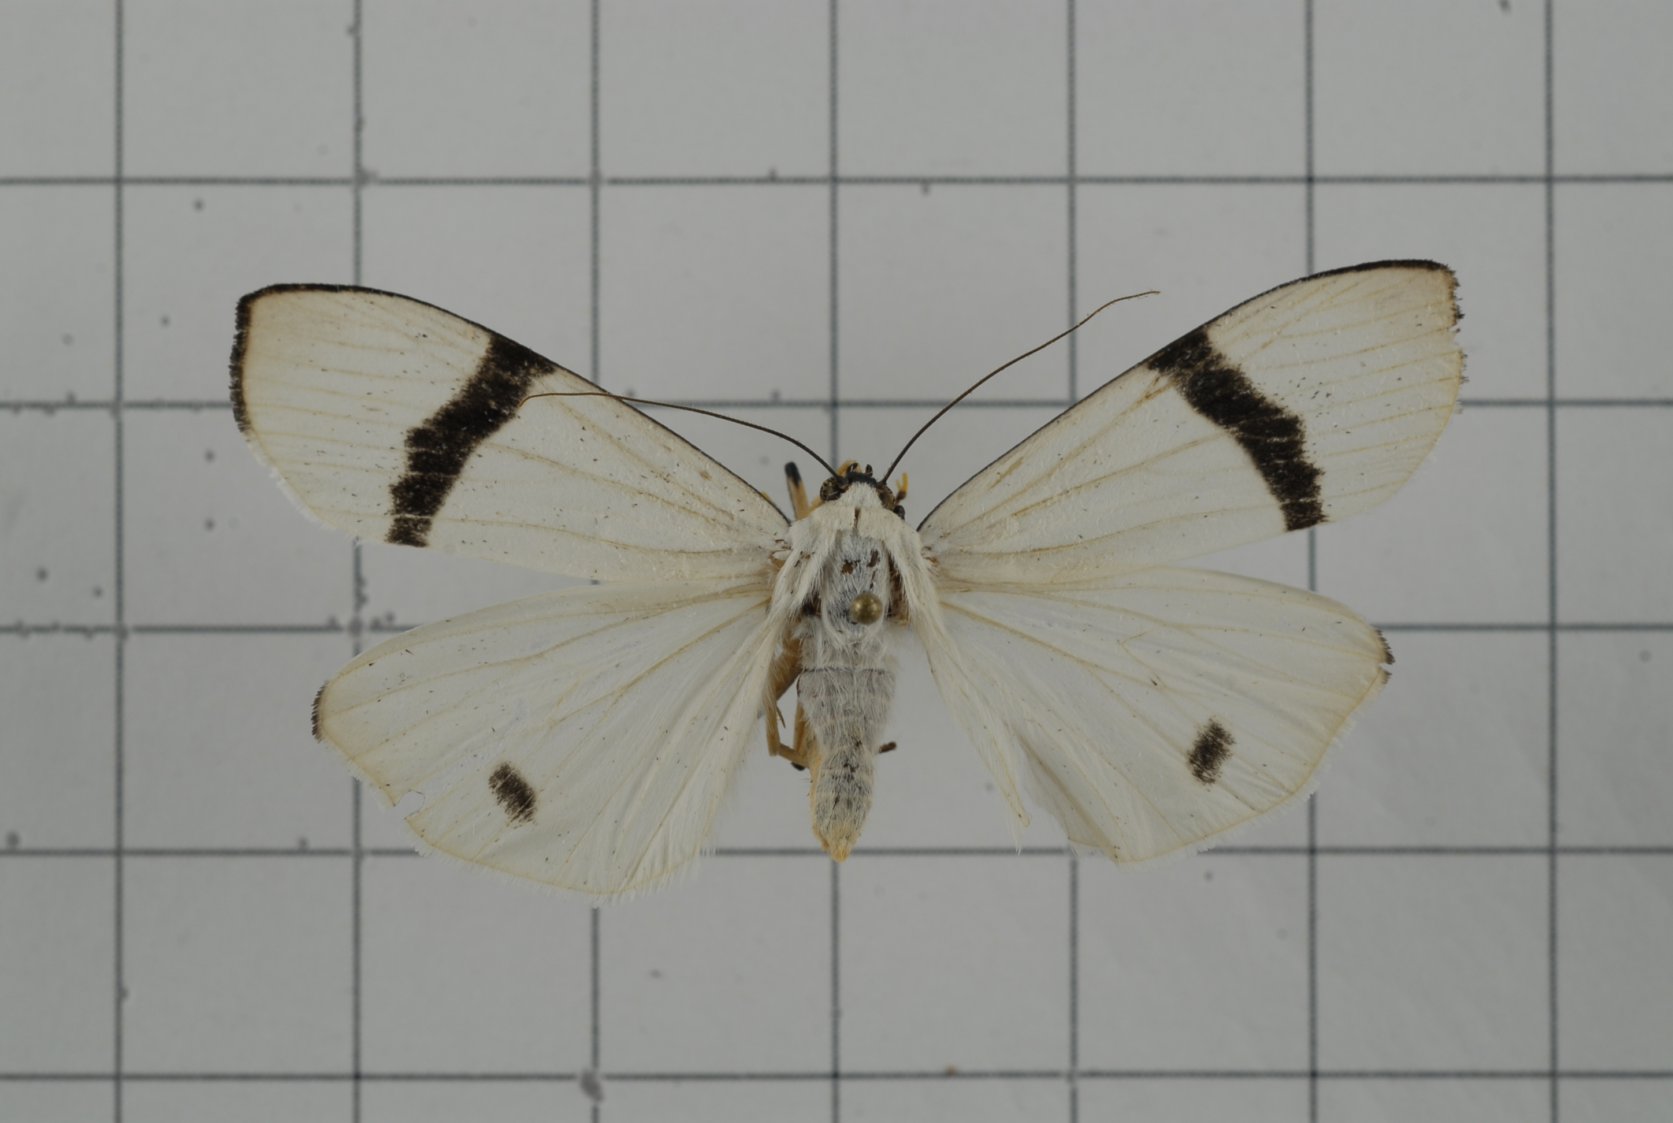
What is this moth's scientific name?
Vamuna alboluteora
